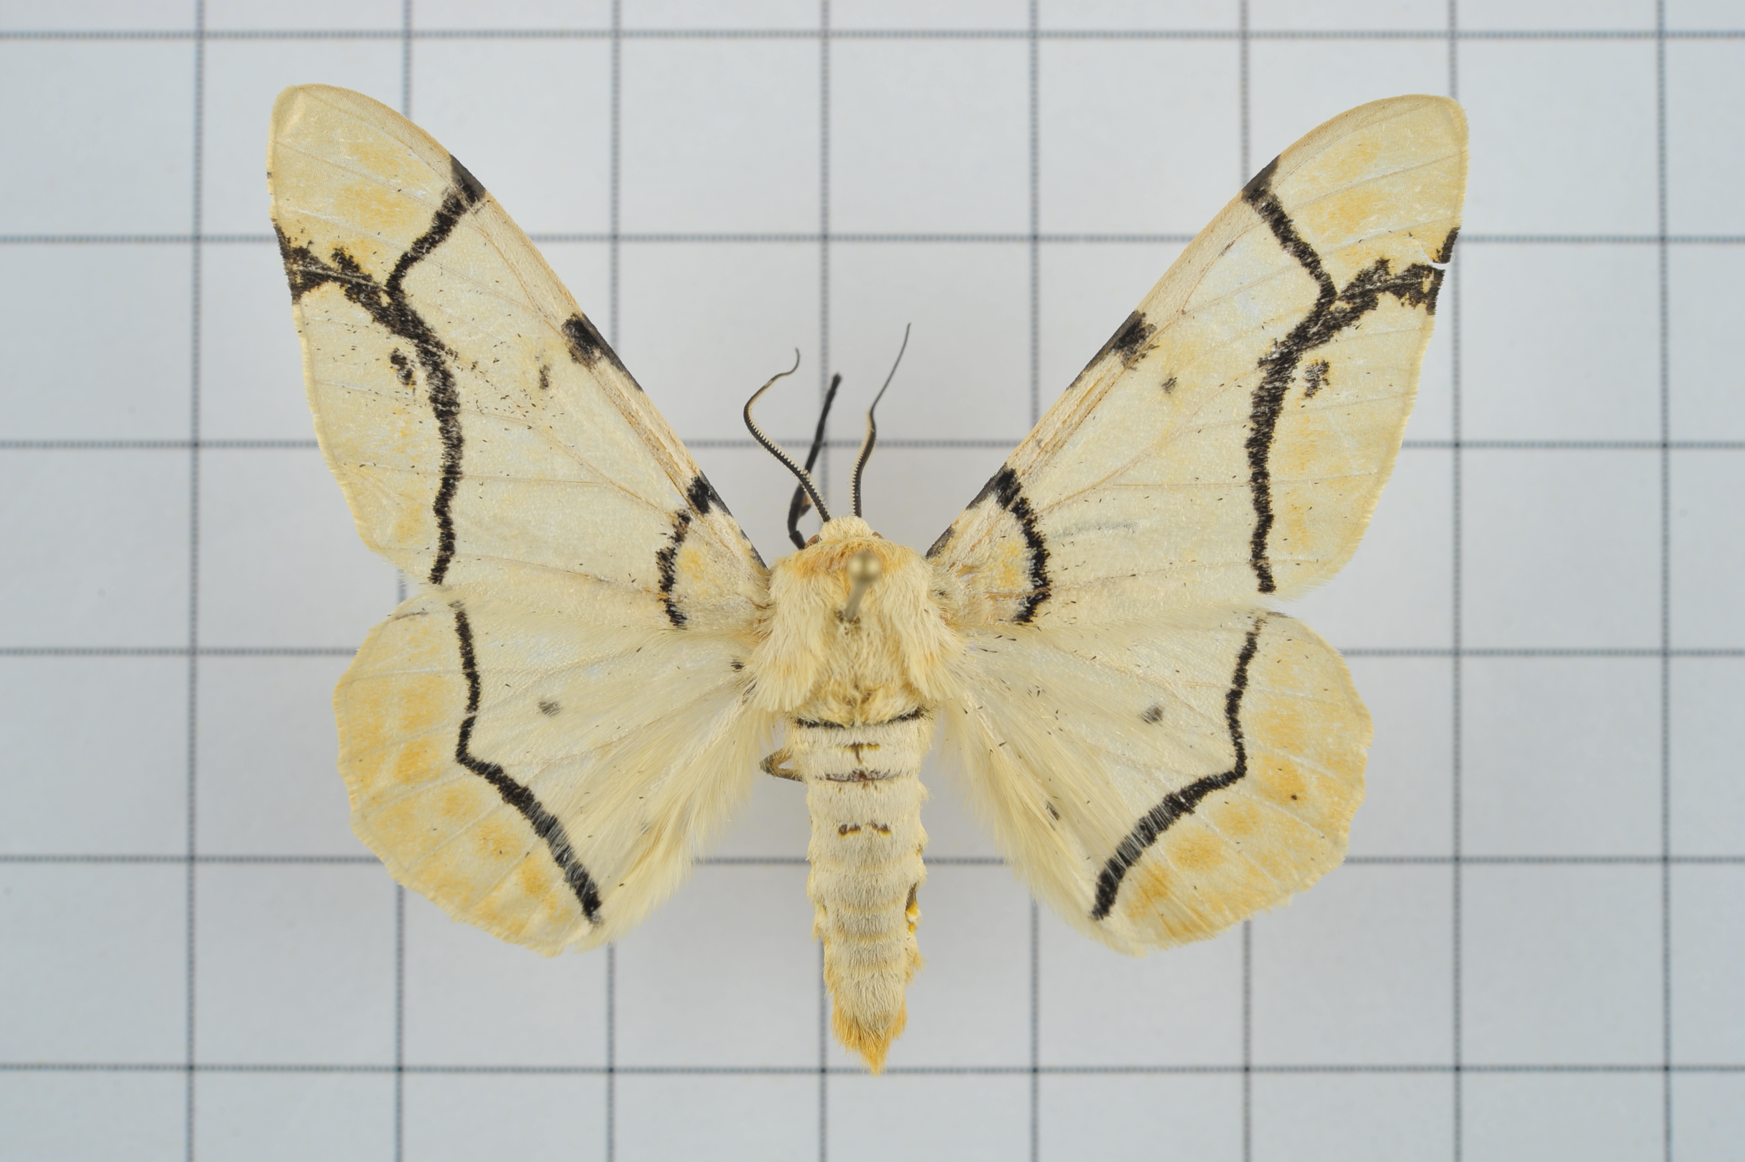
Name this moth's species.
Biston perclara
